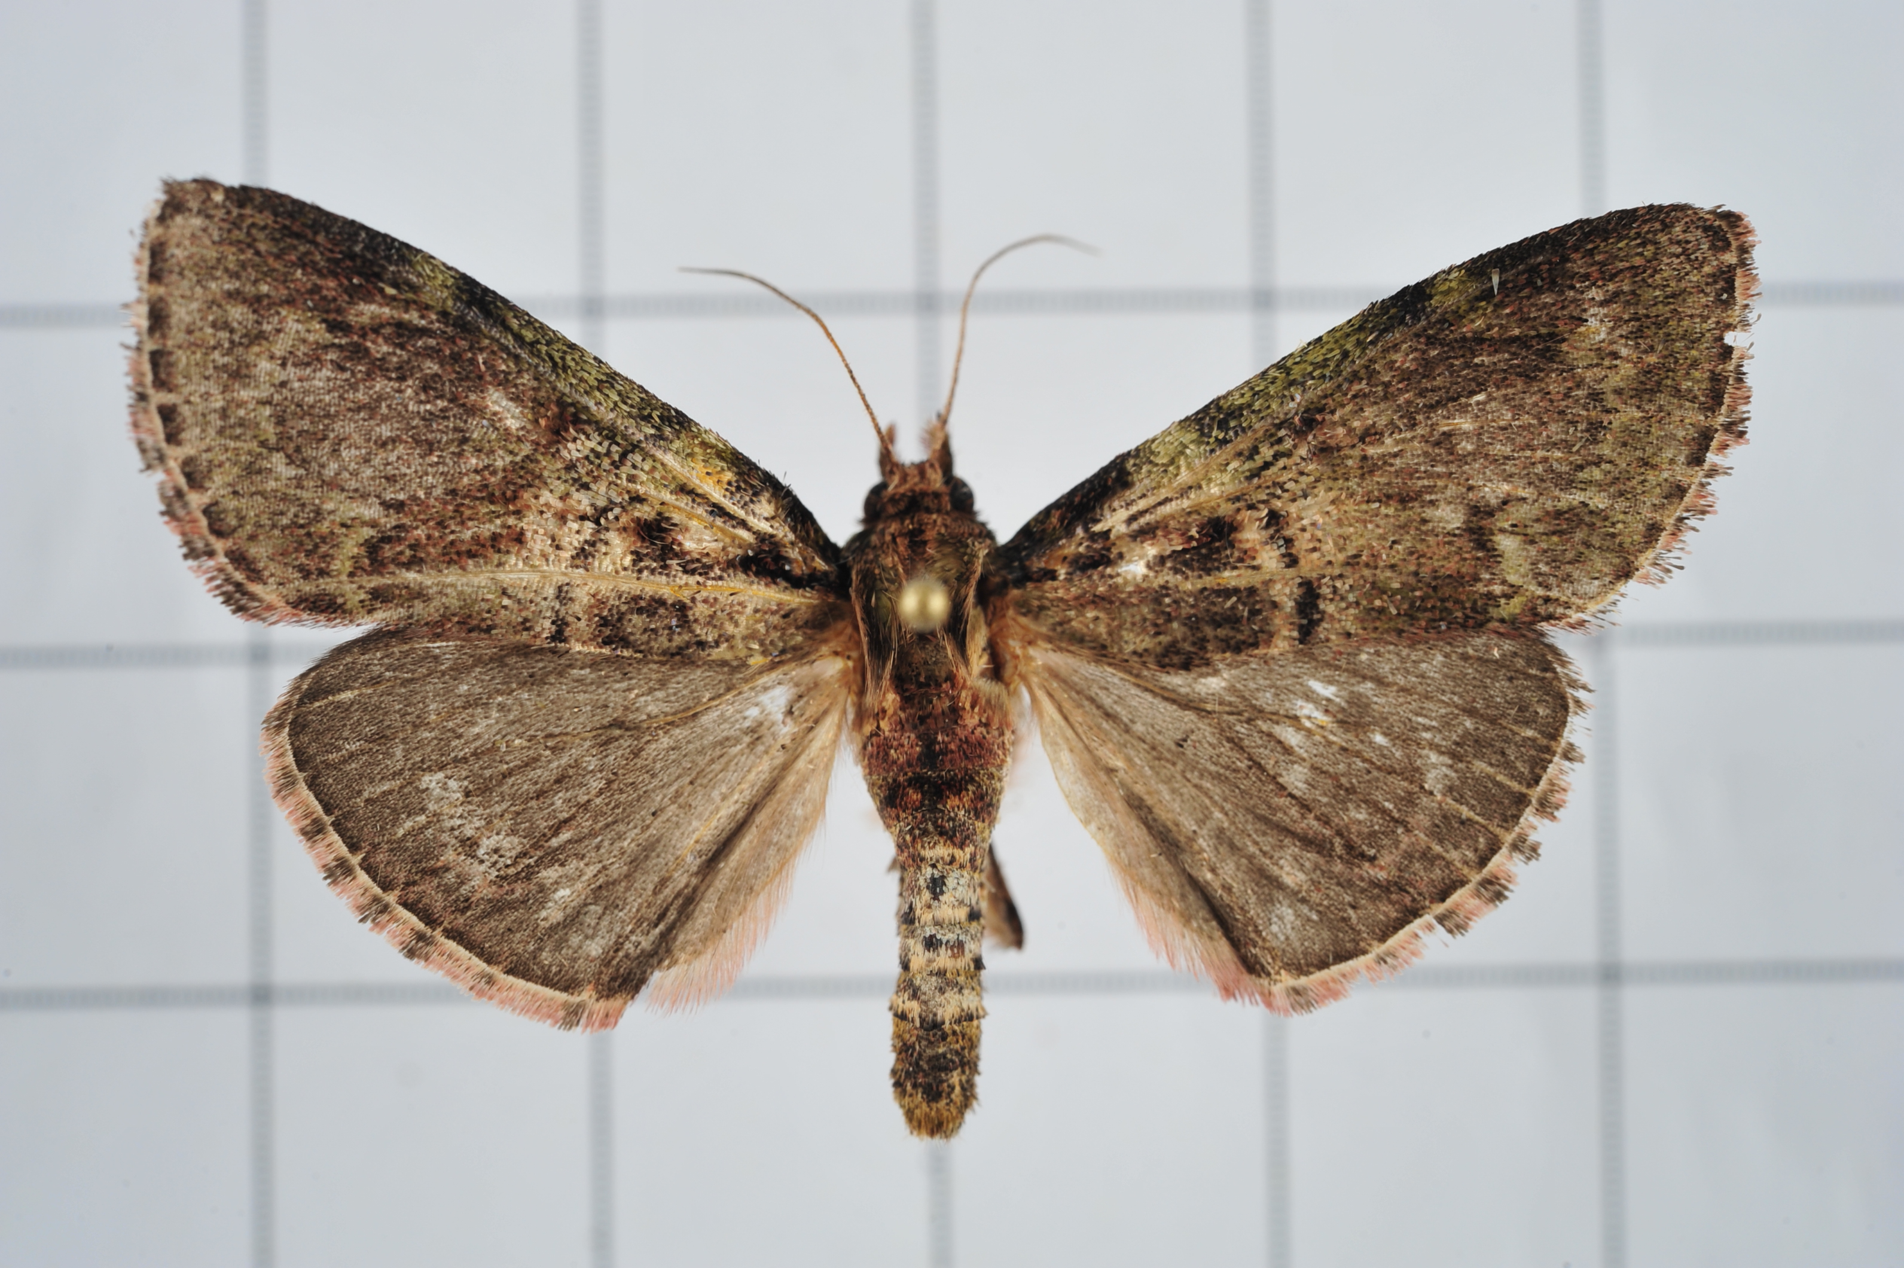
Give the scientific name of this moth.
Locastra muscosalis
